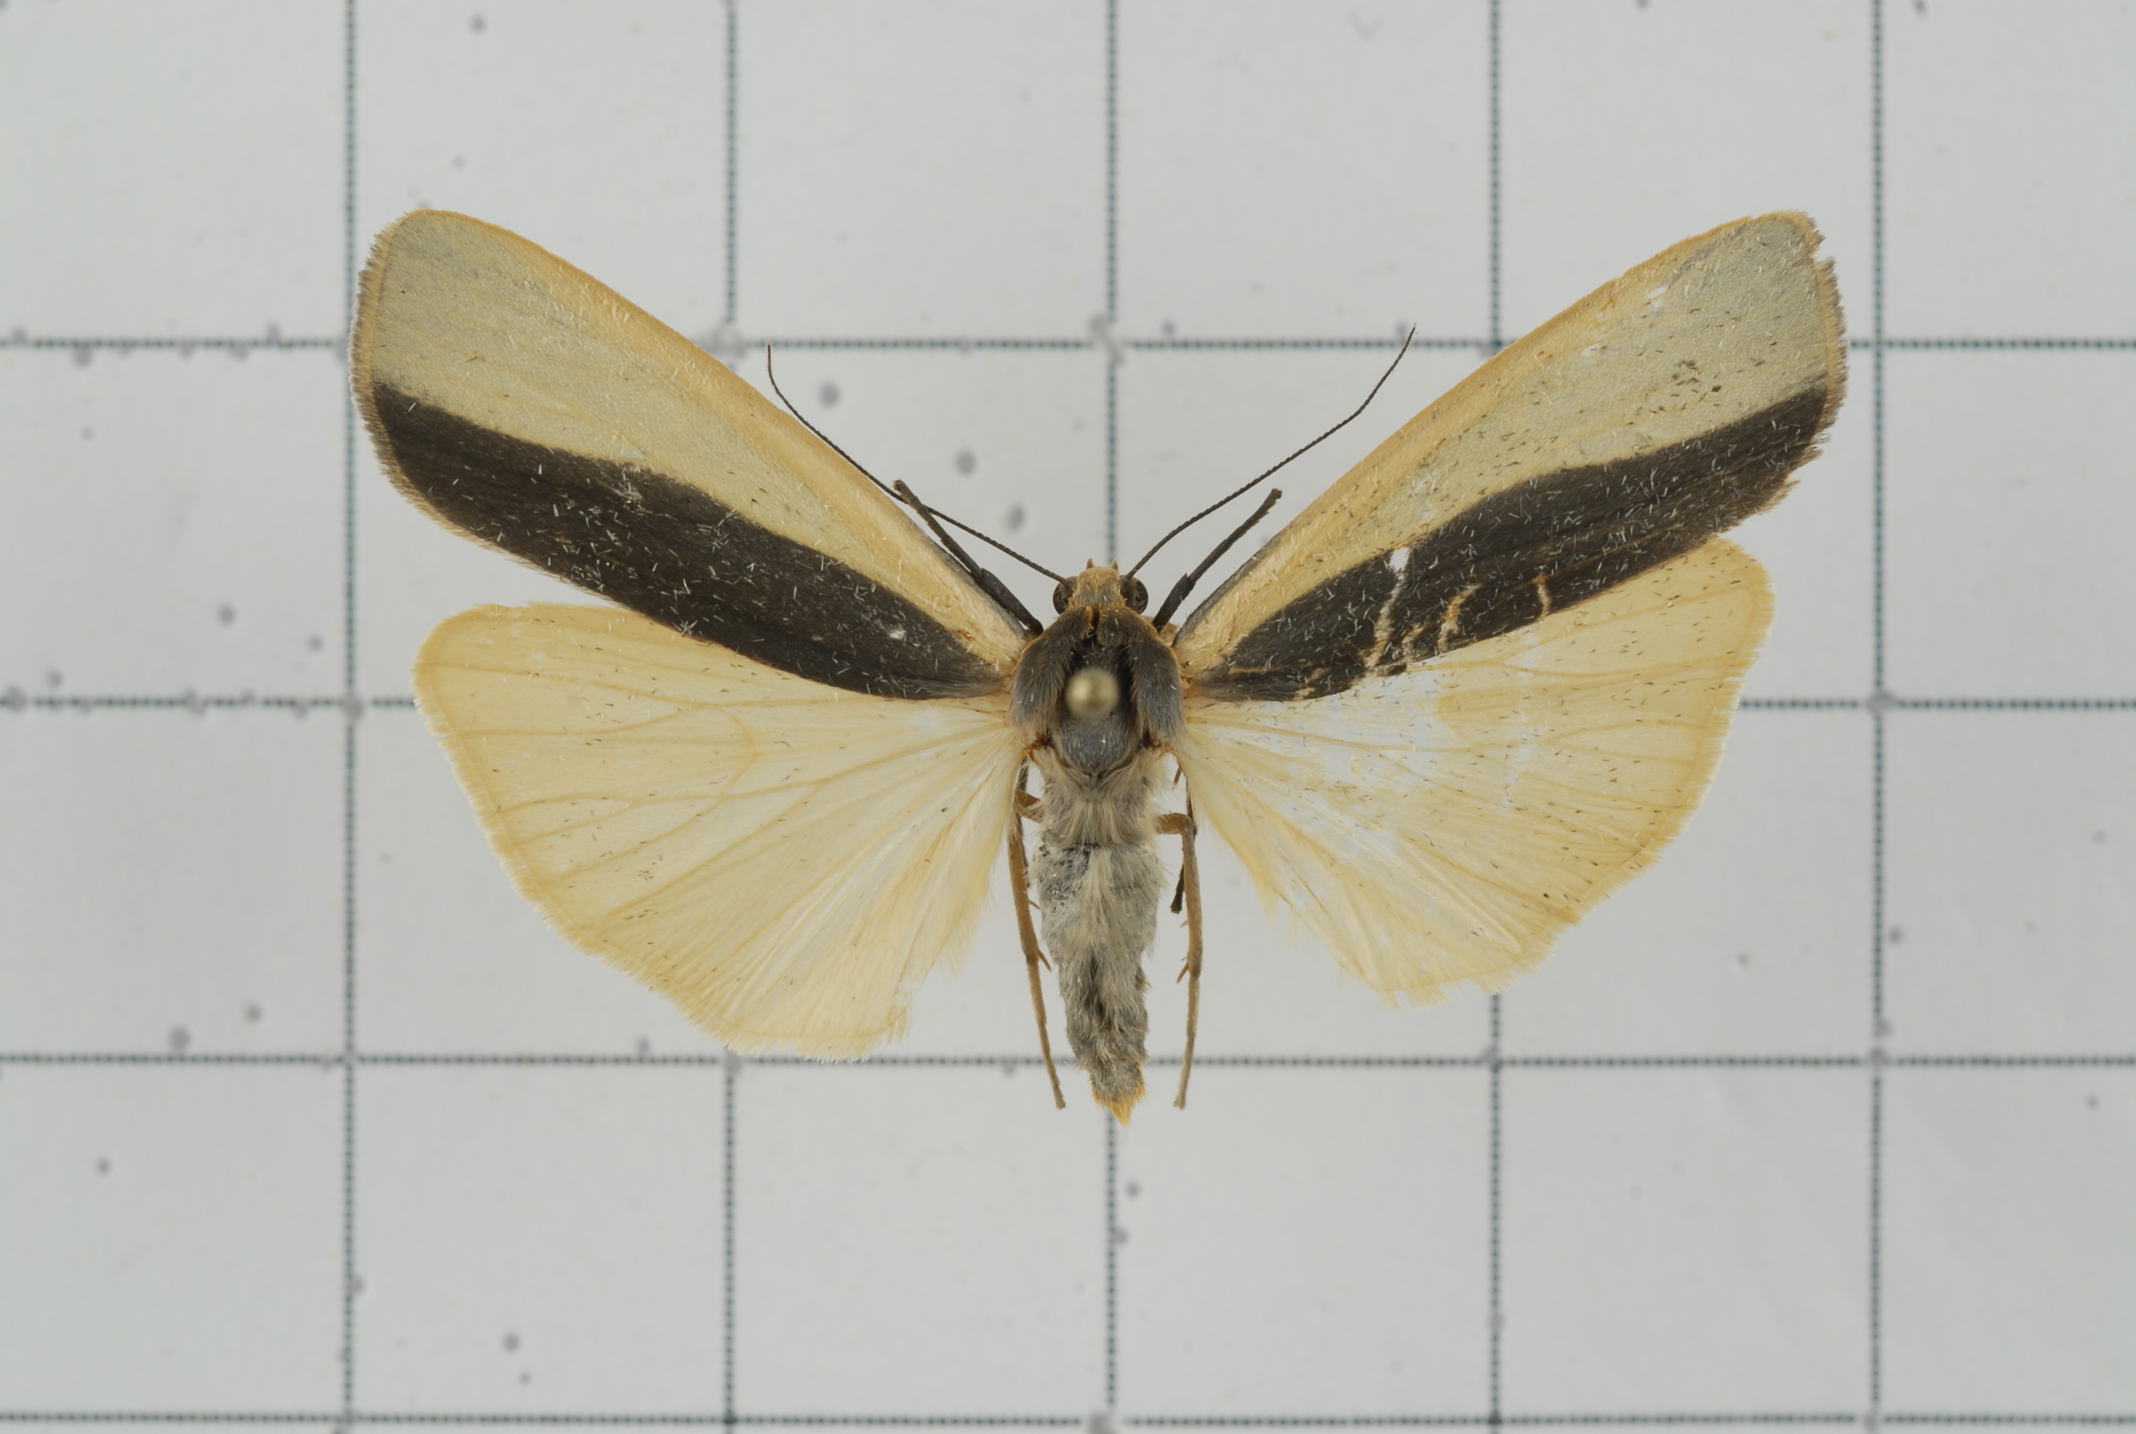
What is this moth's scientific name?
Hesudra divisa
